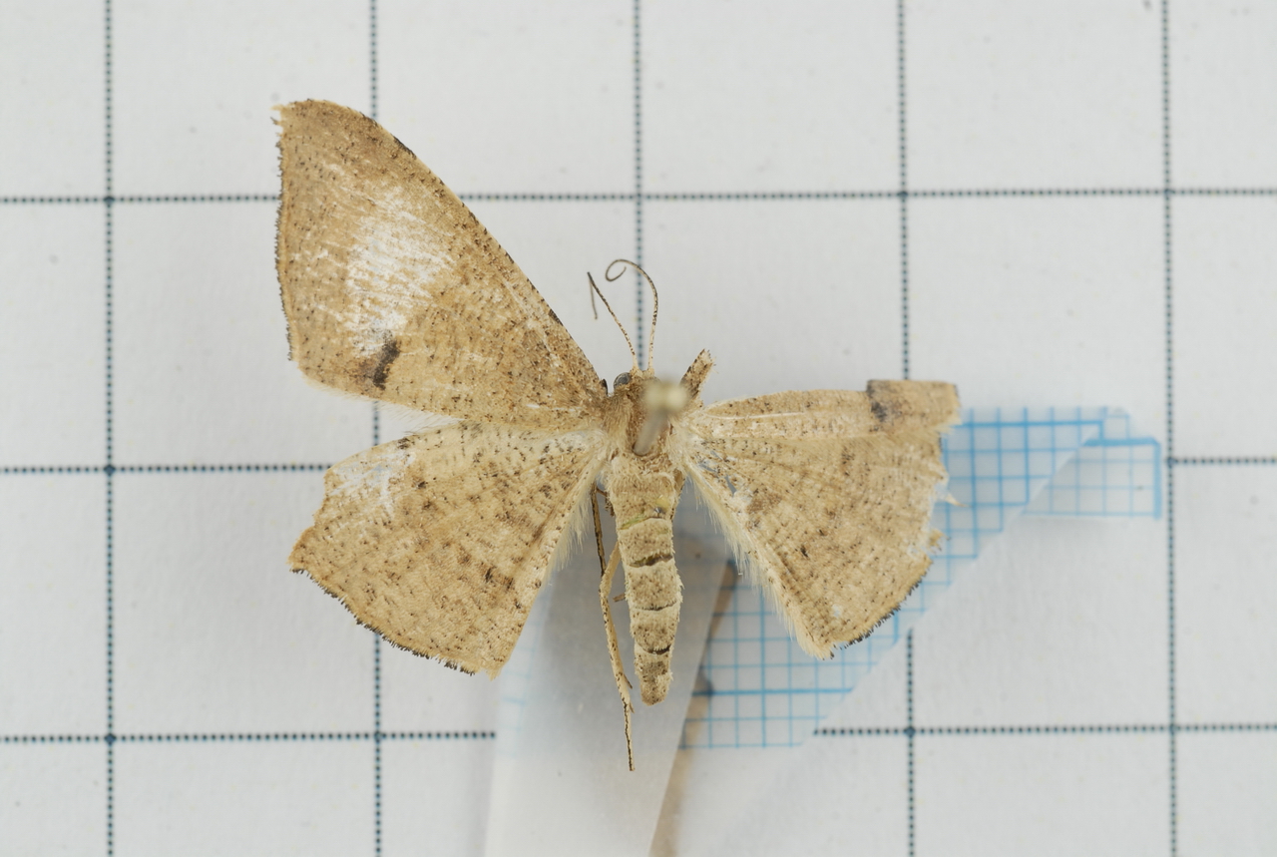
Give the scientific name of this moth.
Krananda falcata
